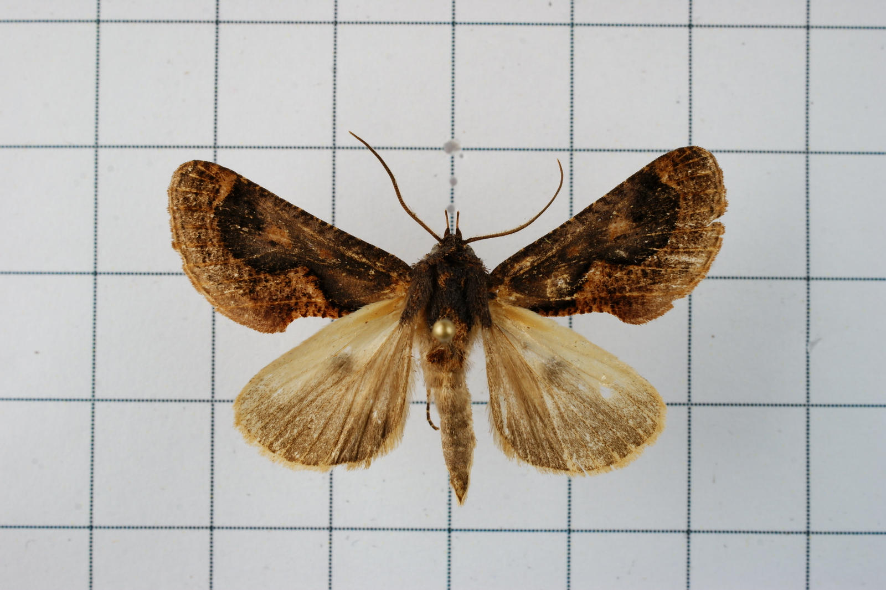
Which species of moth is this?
Batracharta divisa
